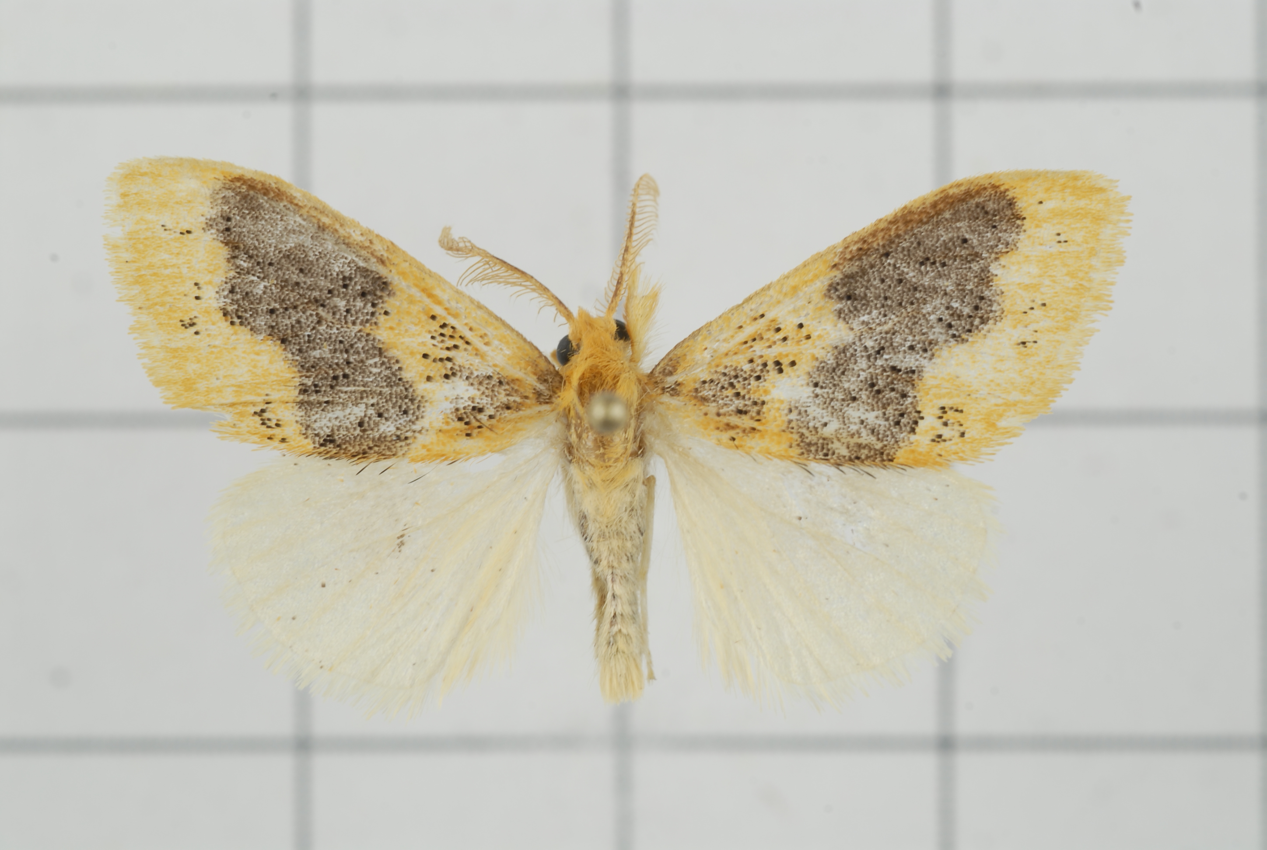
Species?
Euproctis purpureofasciata
